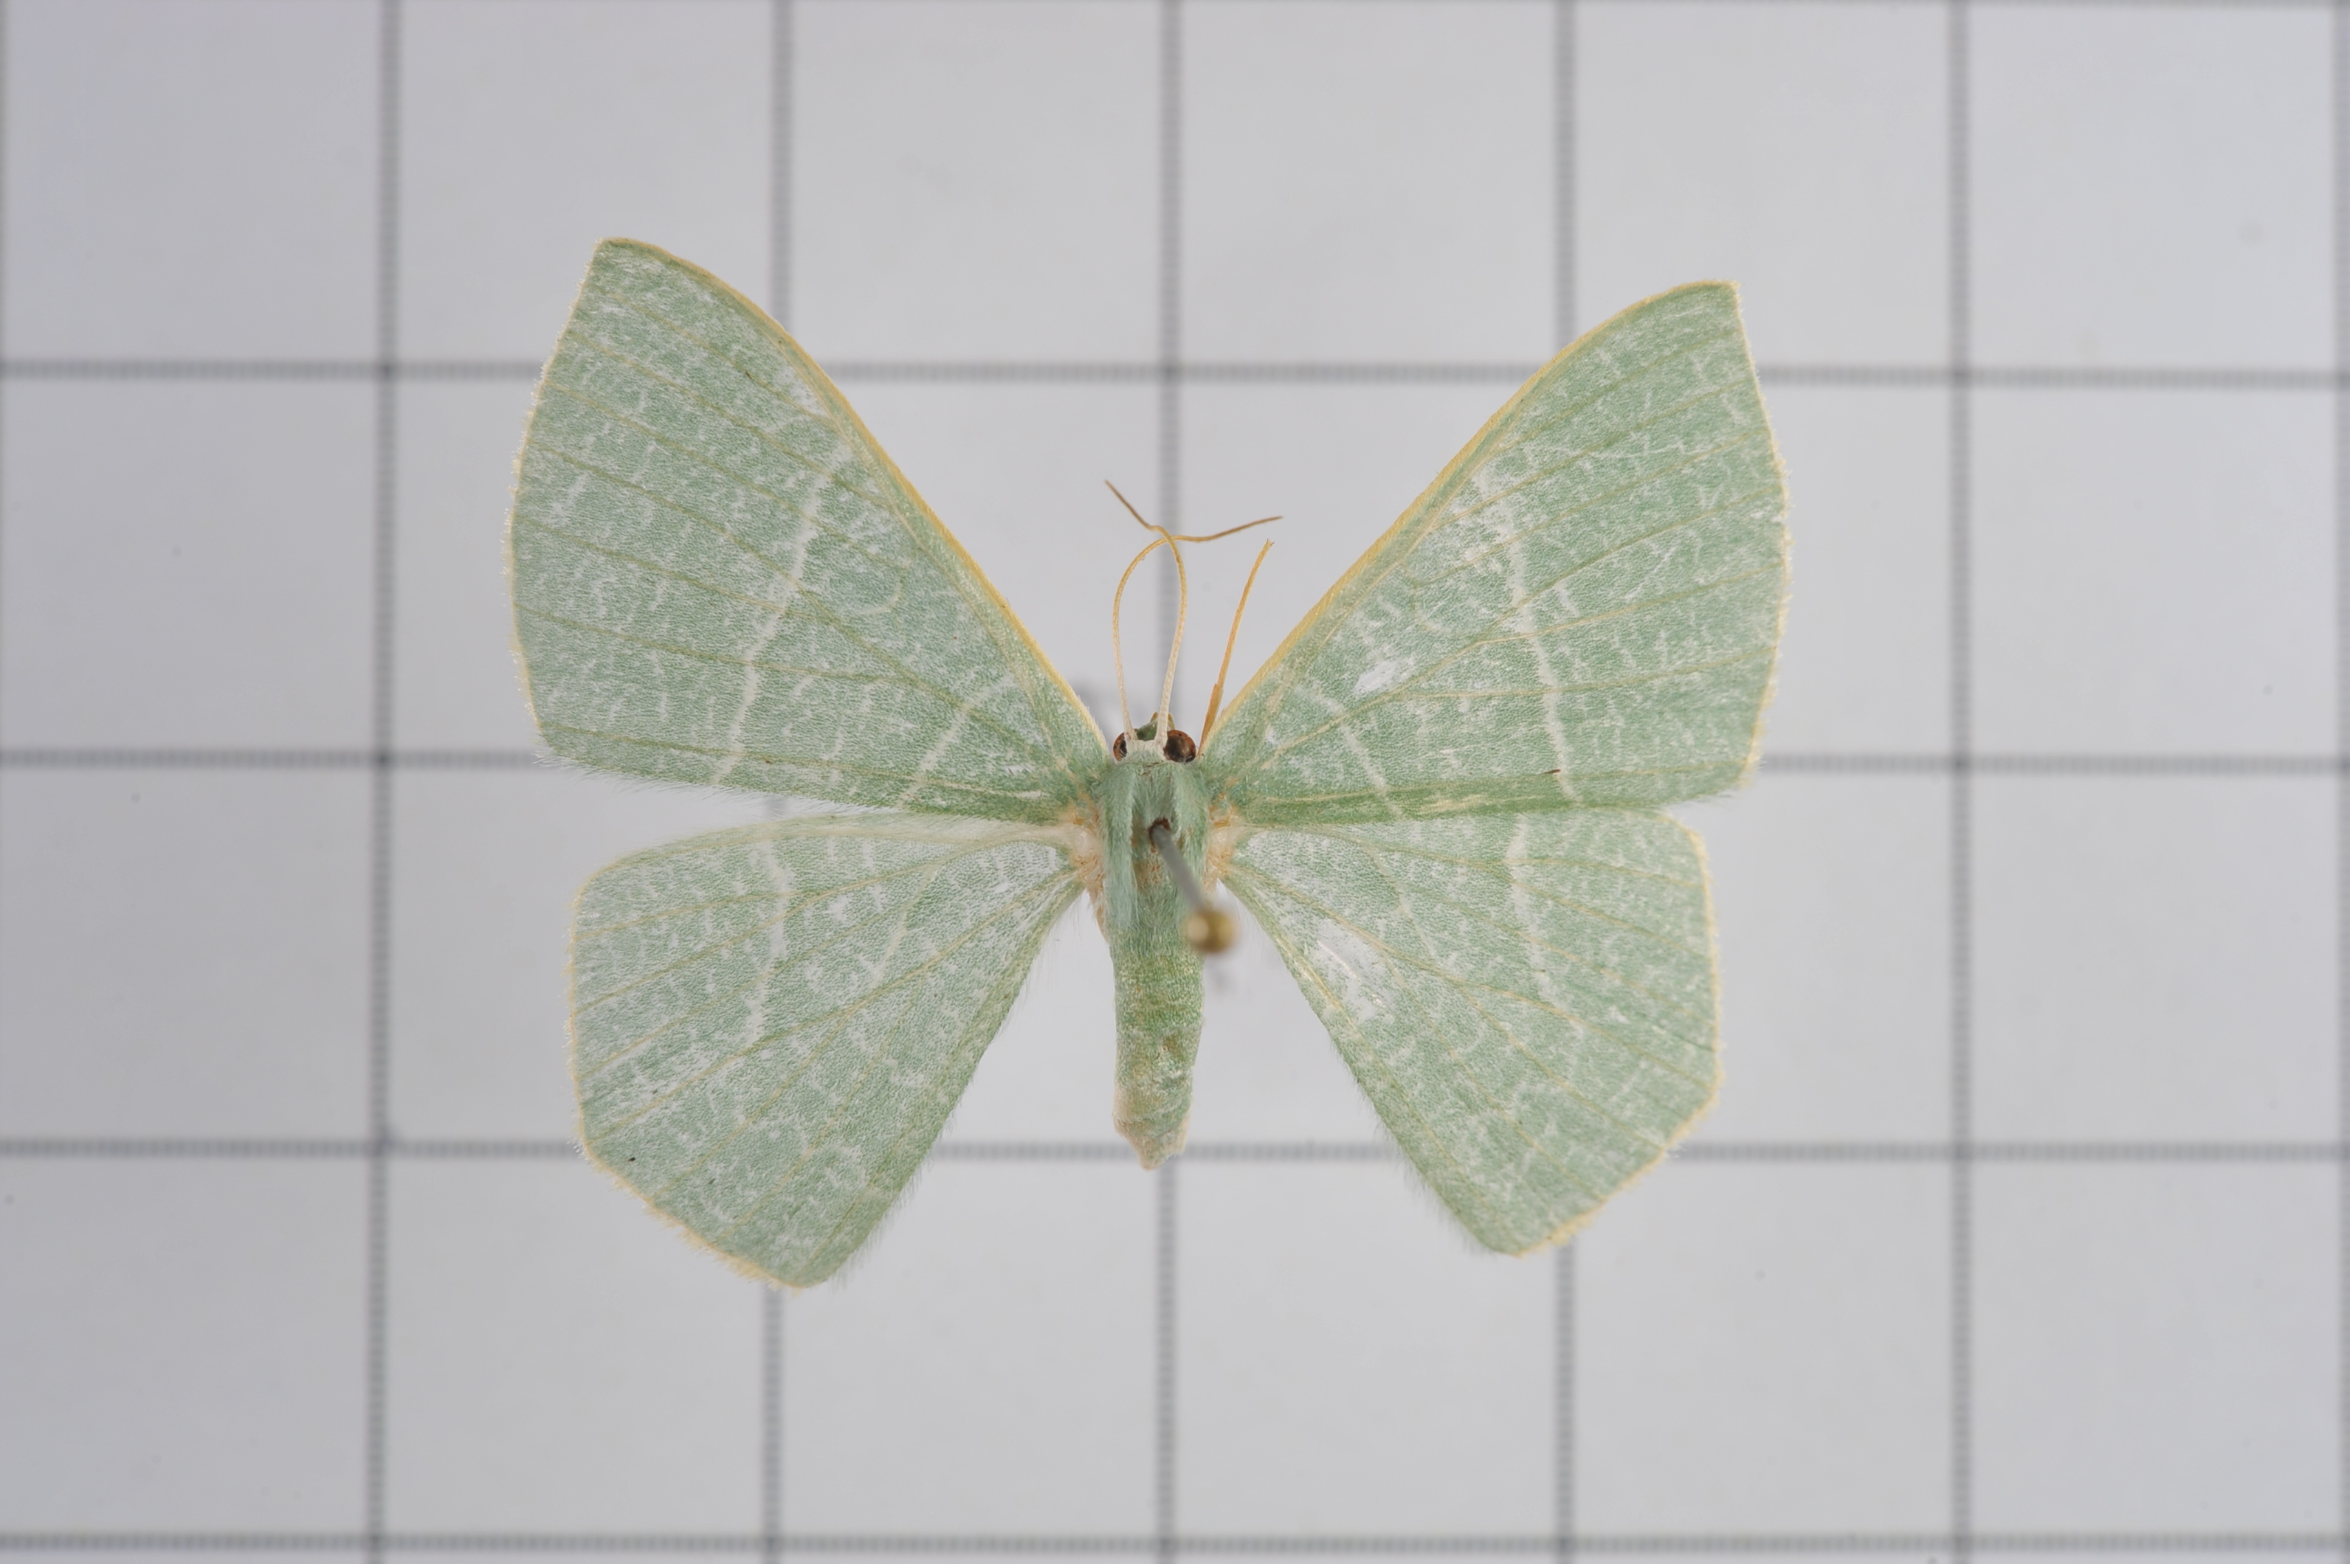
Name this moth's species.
Pelagodes subquadraria
